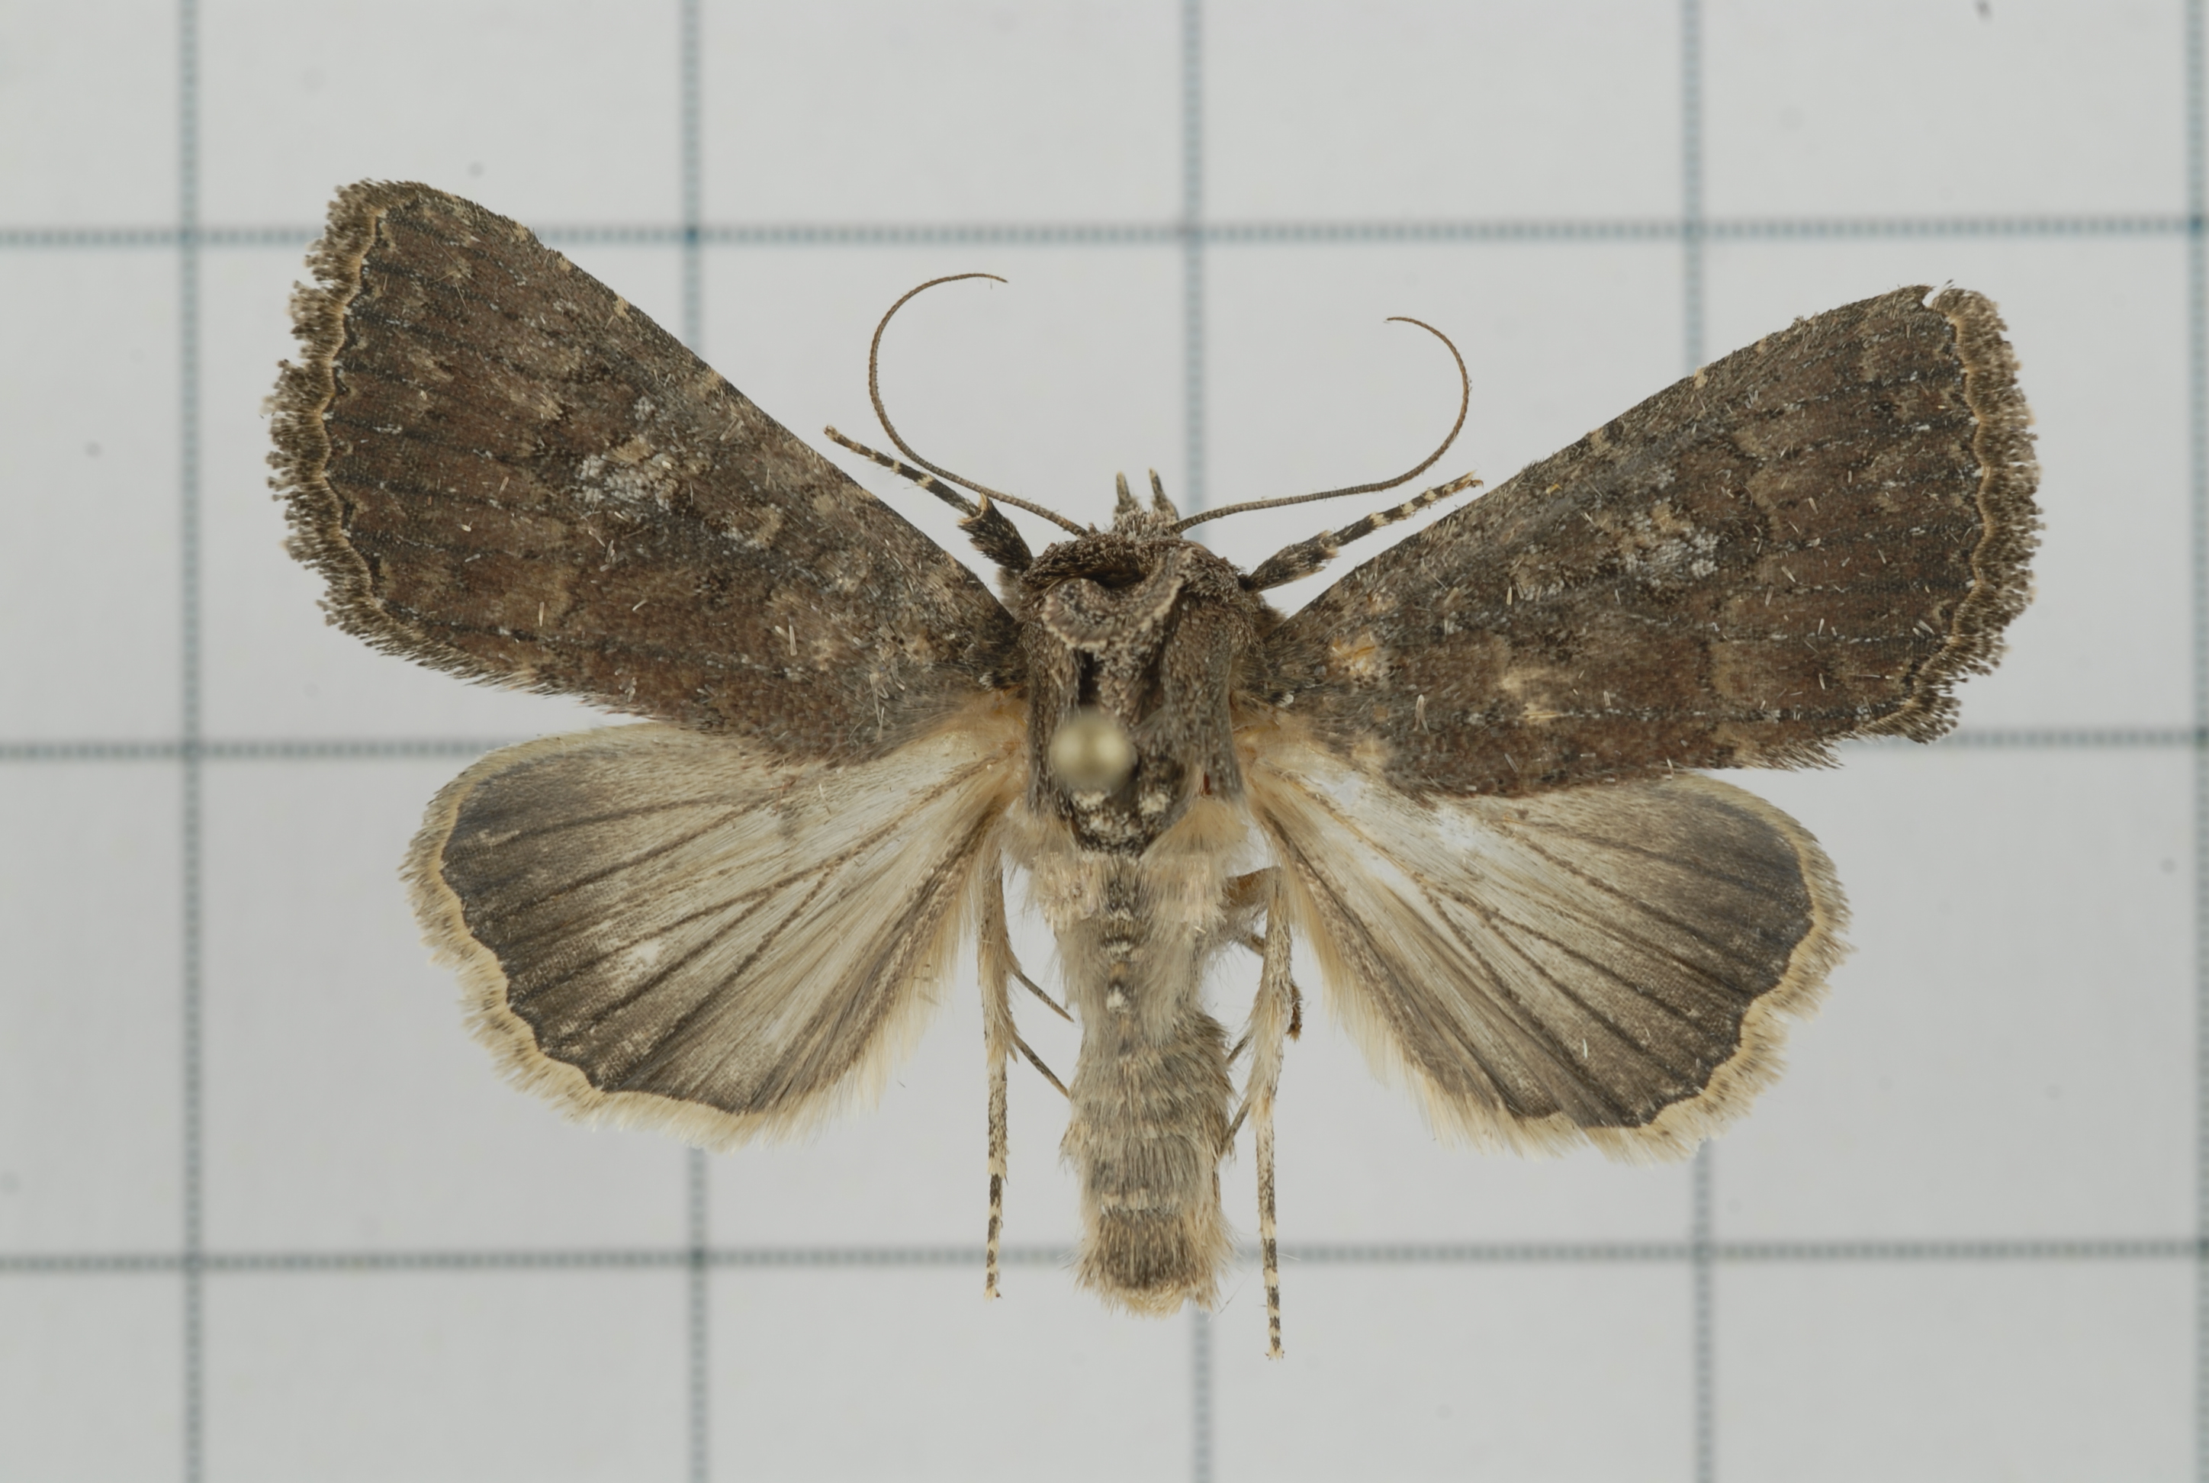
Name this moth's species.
Condica illecta
